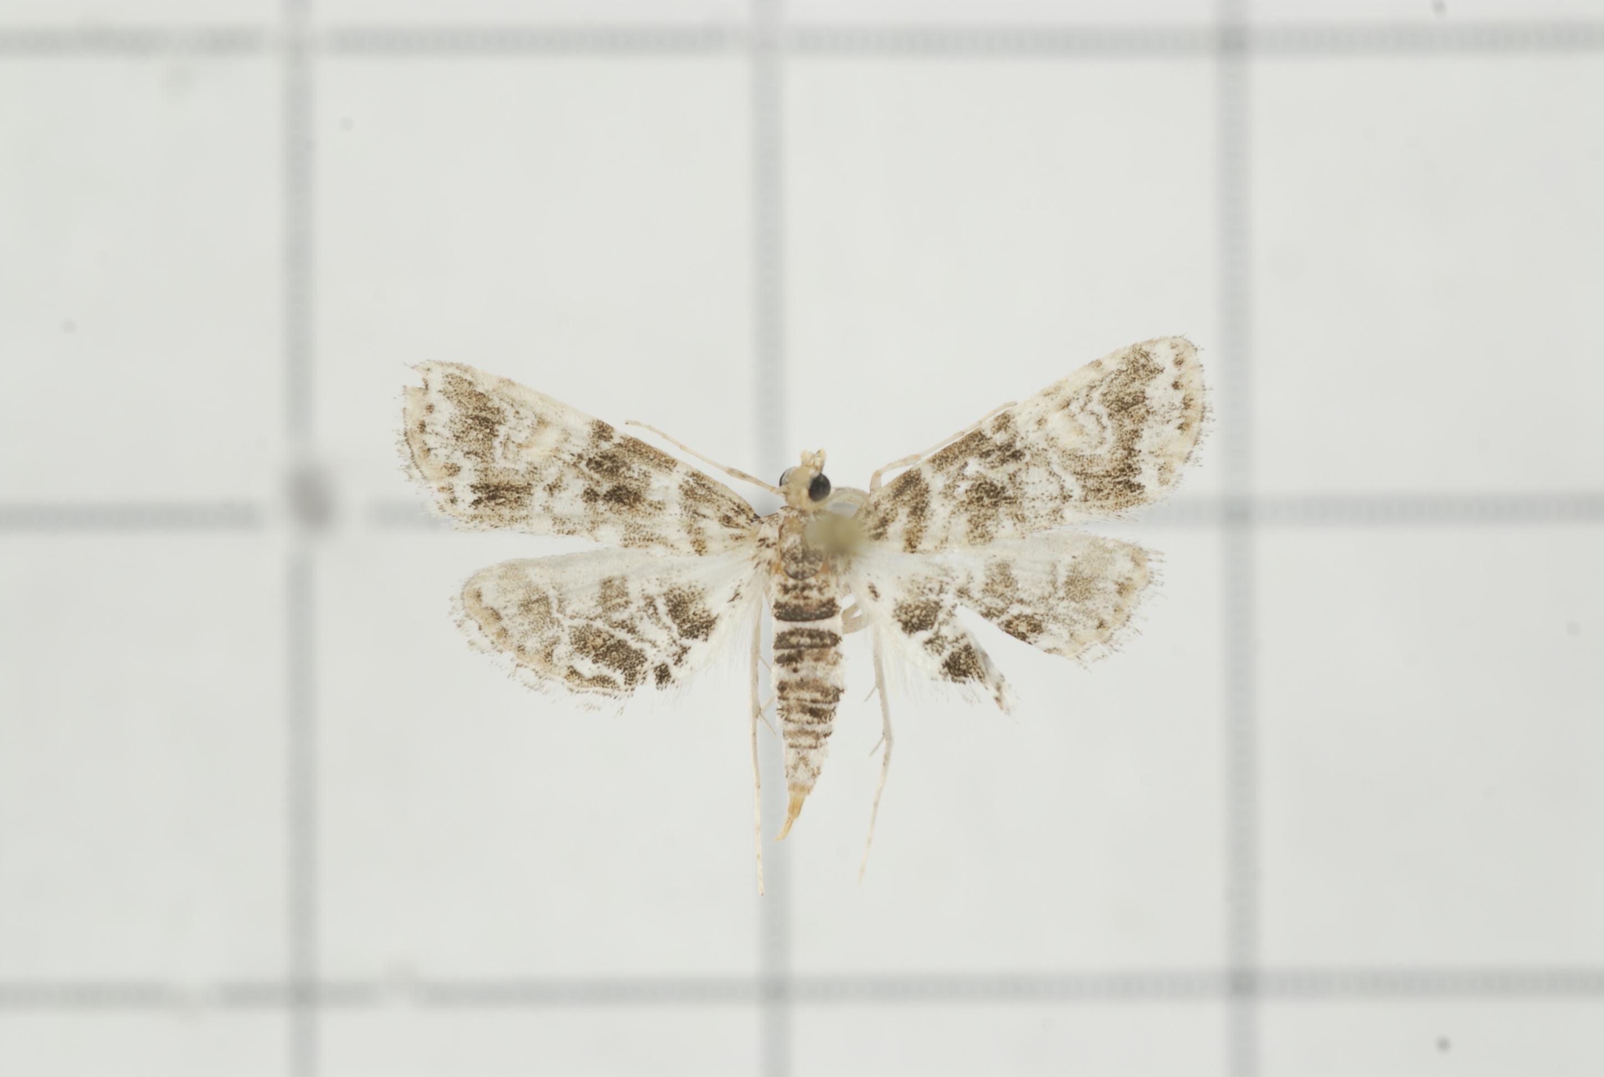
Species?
Elophila nigralbalis
